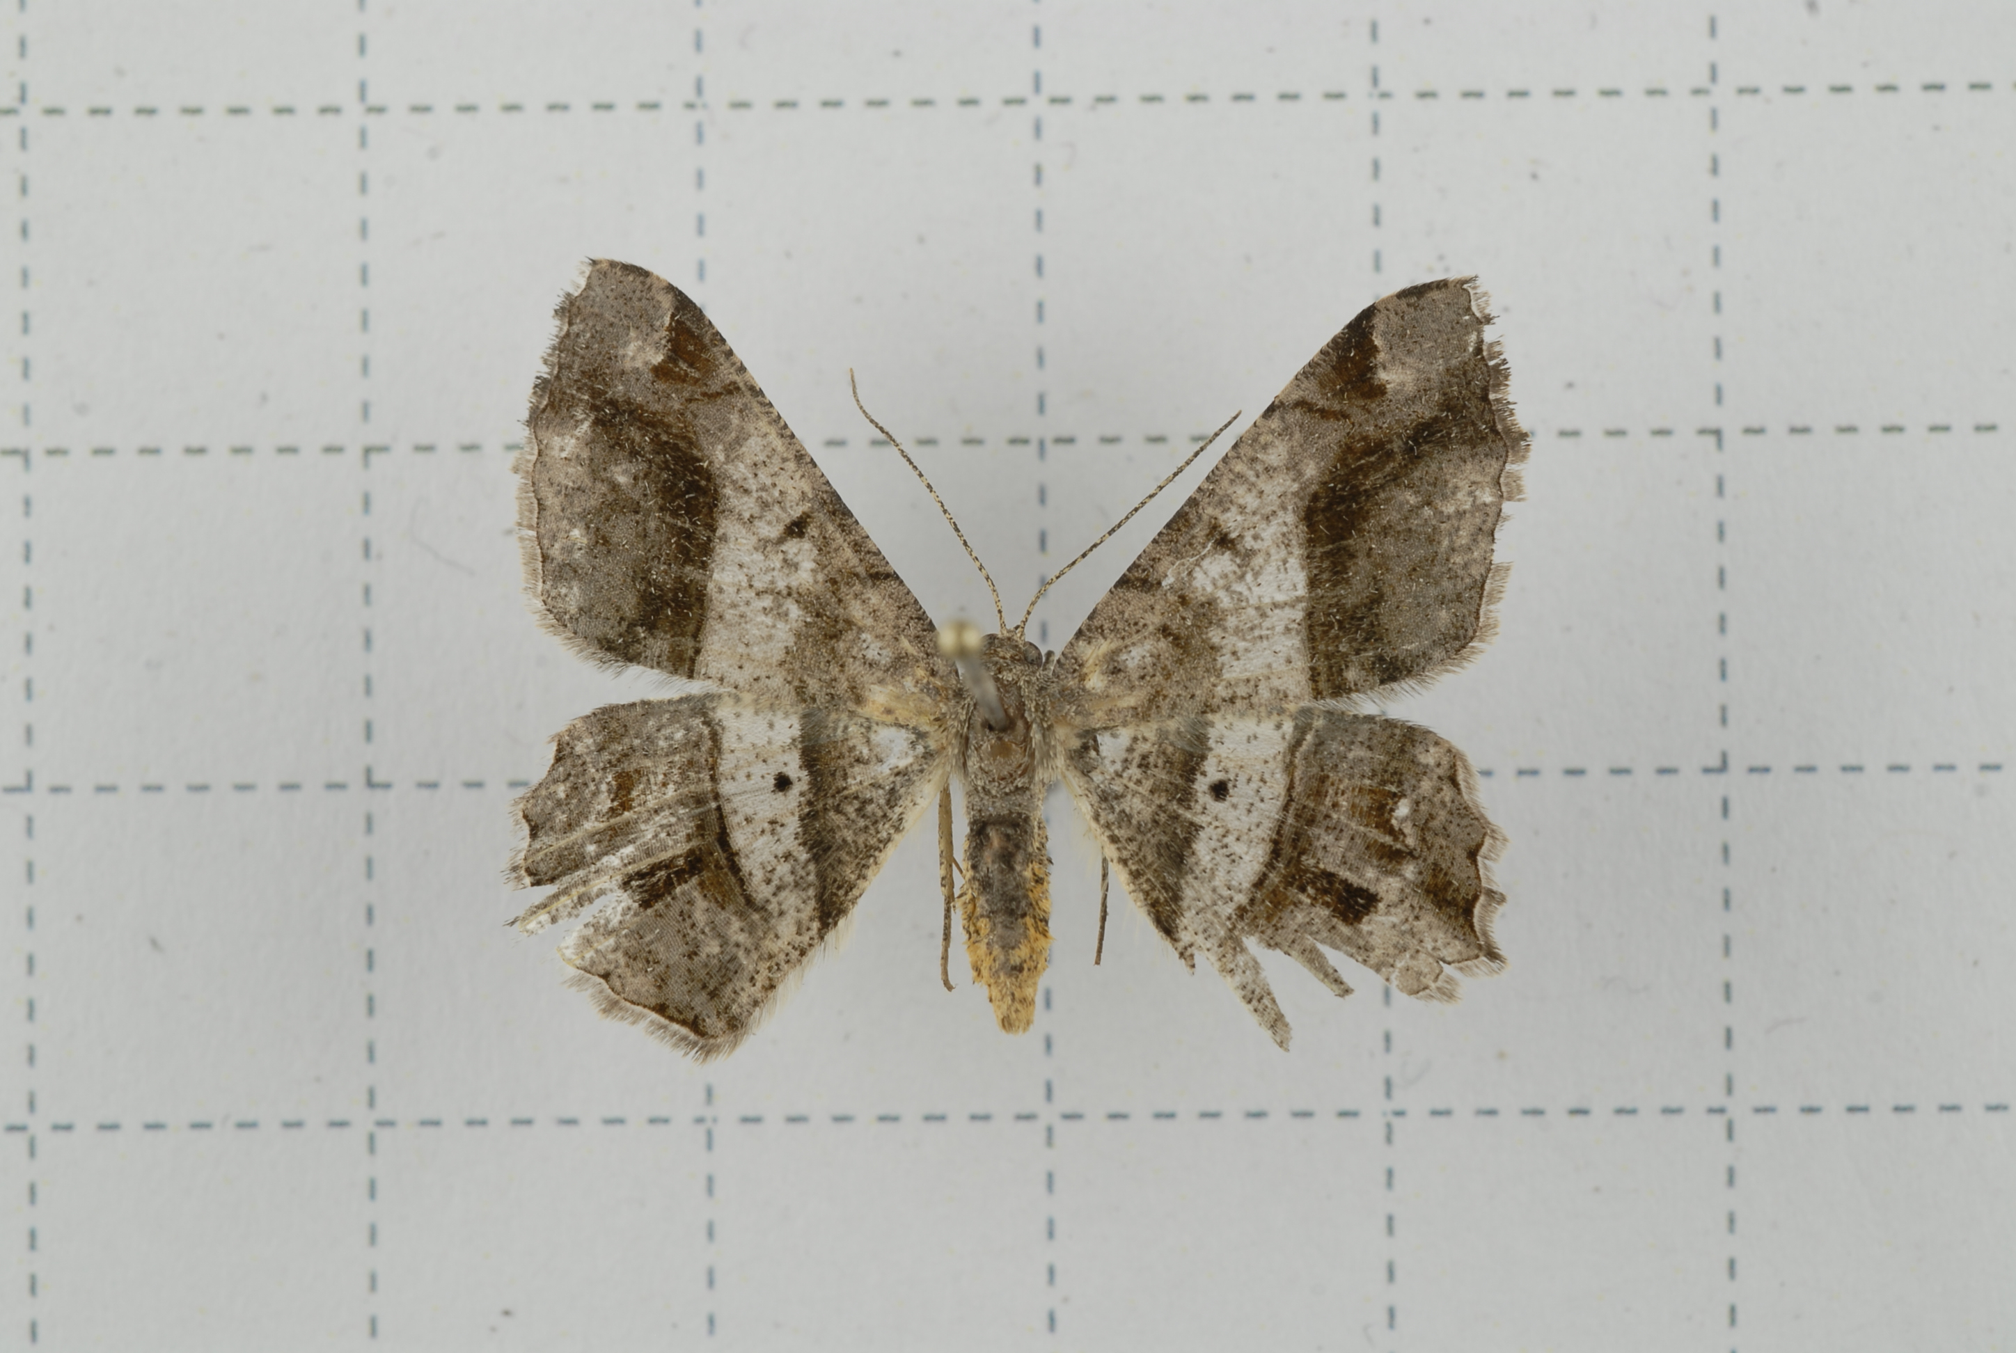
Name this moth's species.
Chiasmia inchoata
